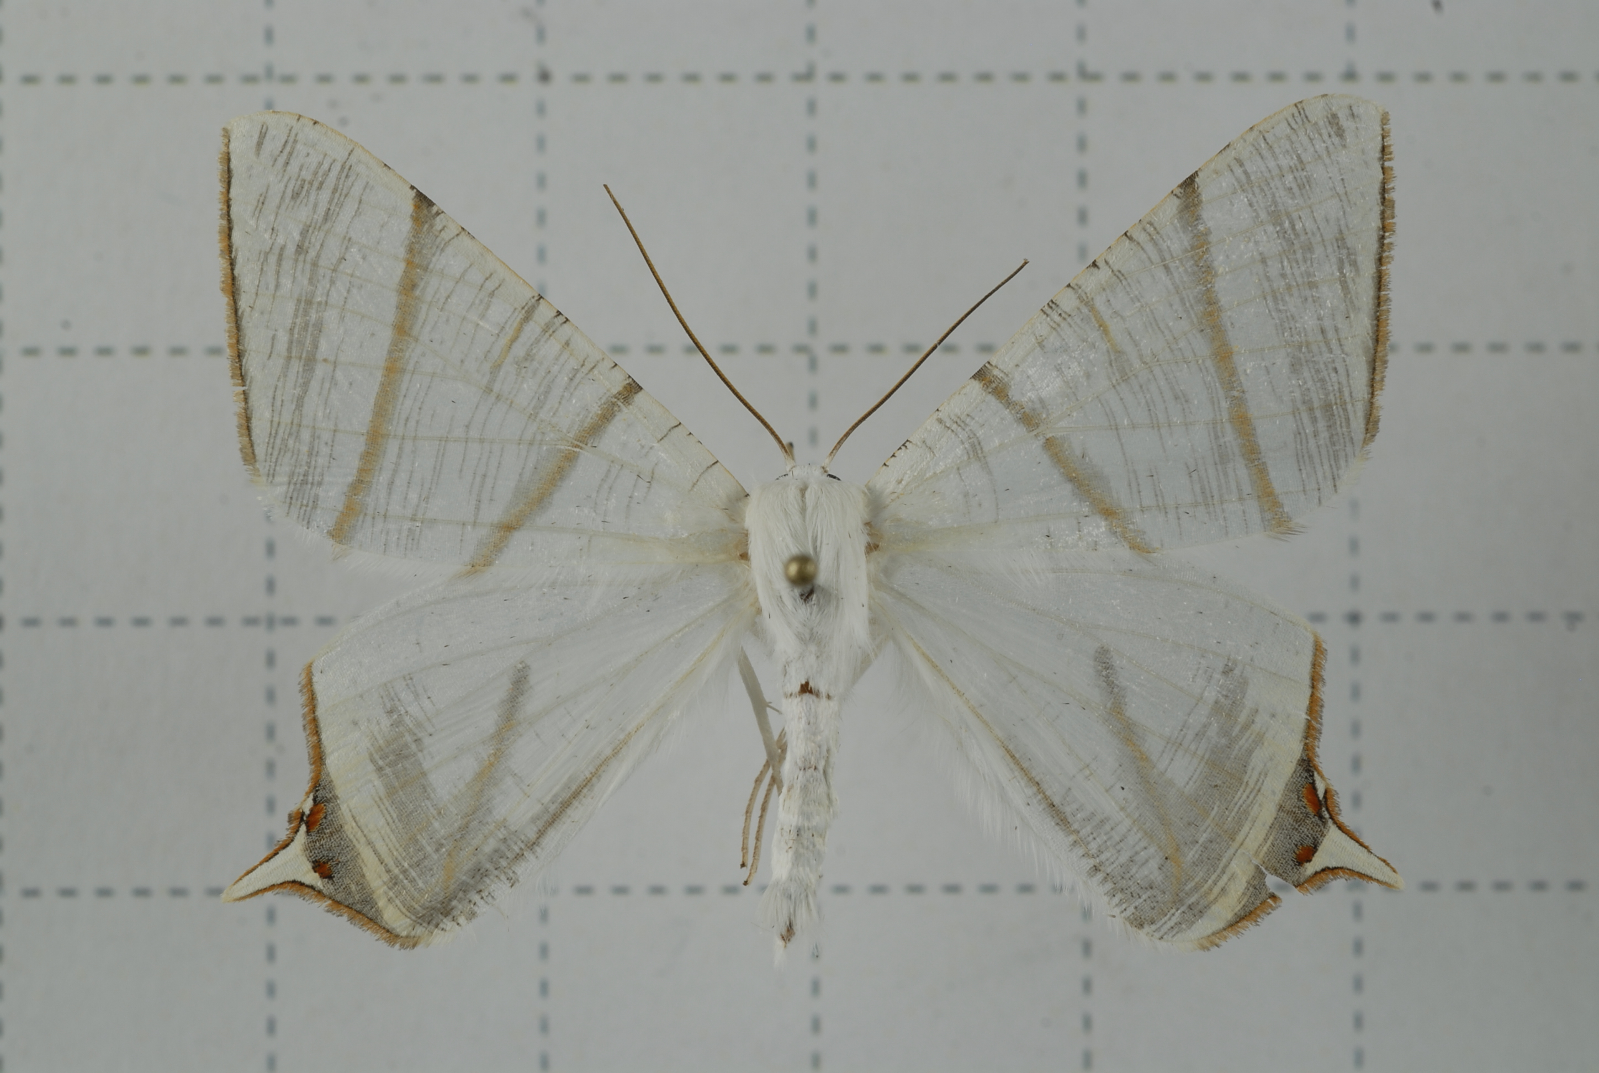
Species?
Ourapteryx changi
